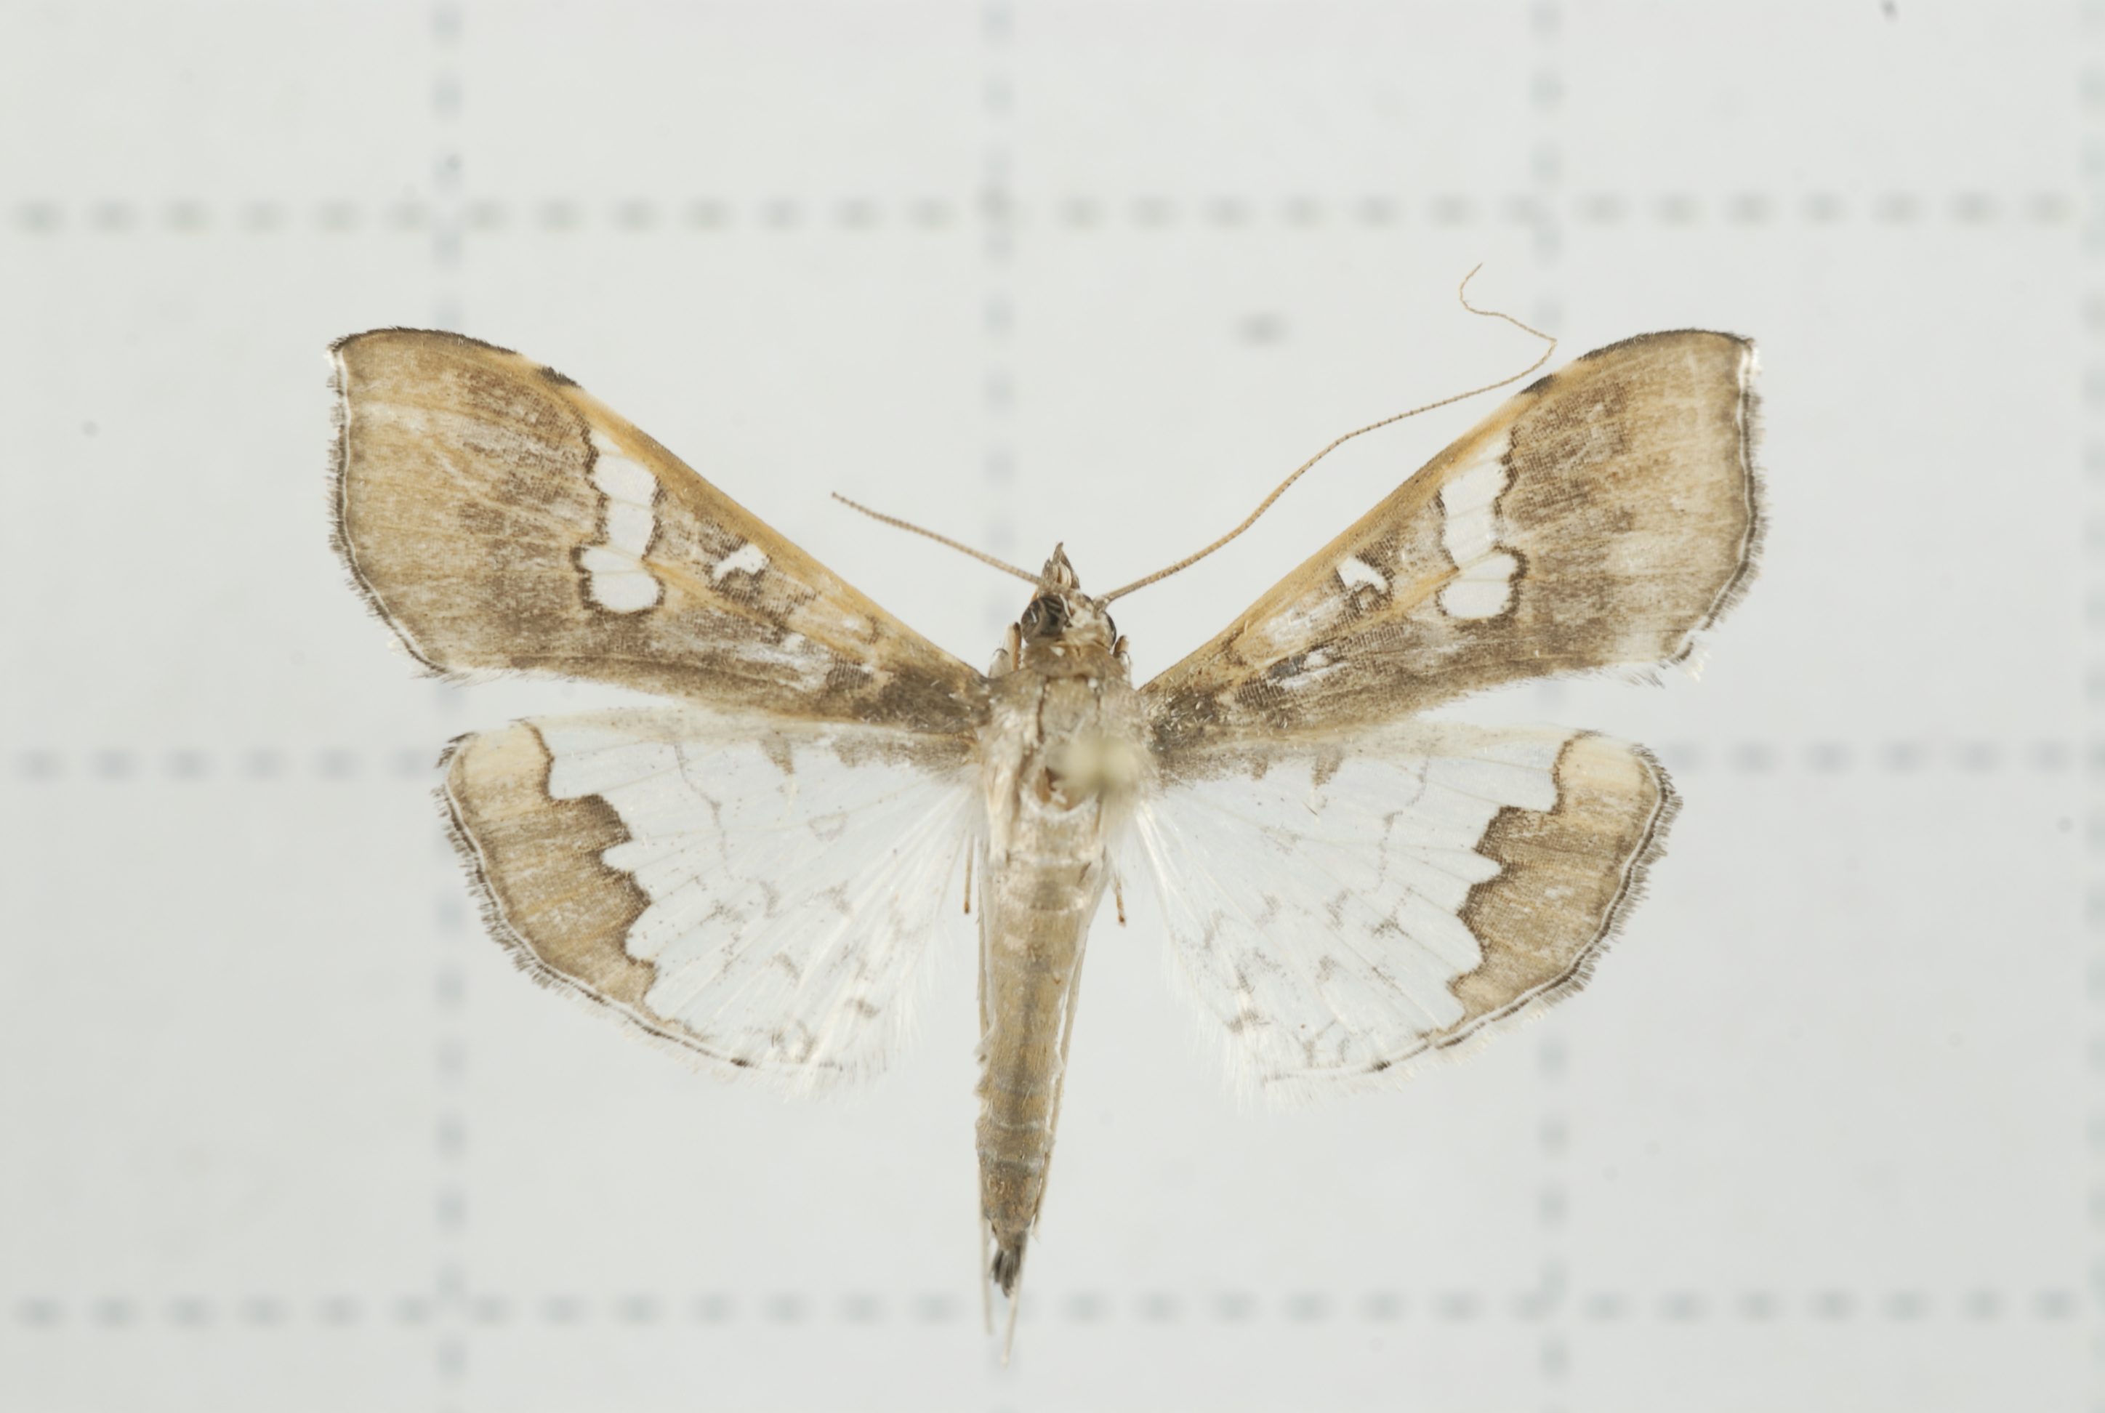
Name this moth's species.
Maruca vitrata
